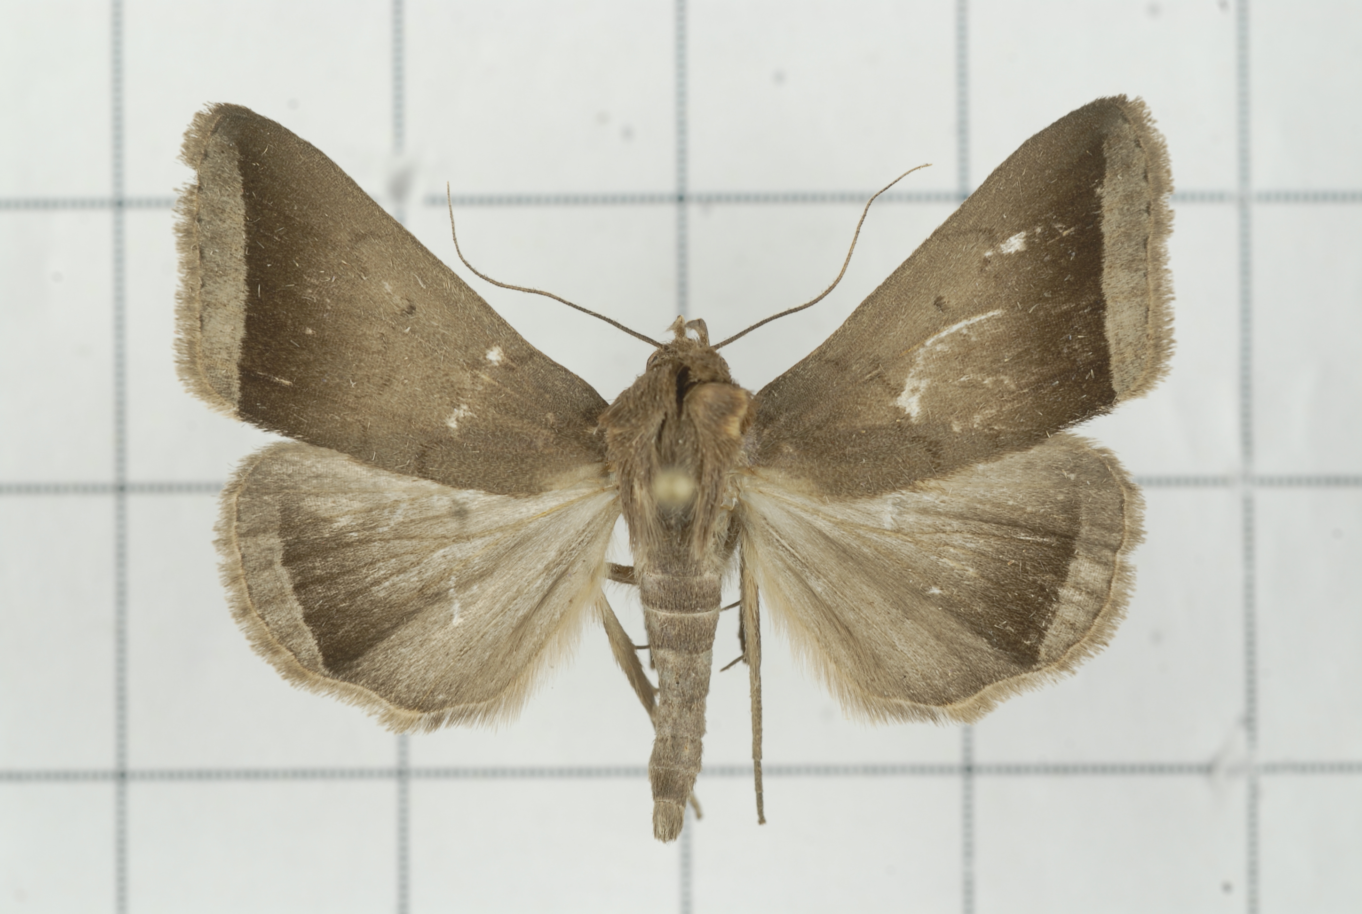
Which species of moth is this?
Simplicia bimarginata
